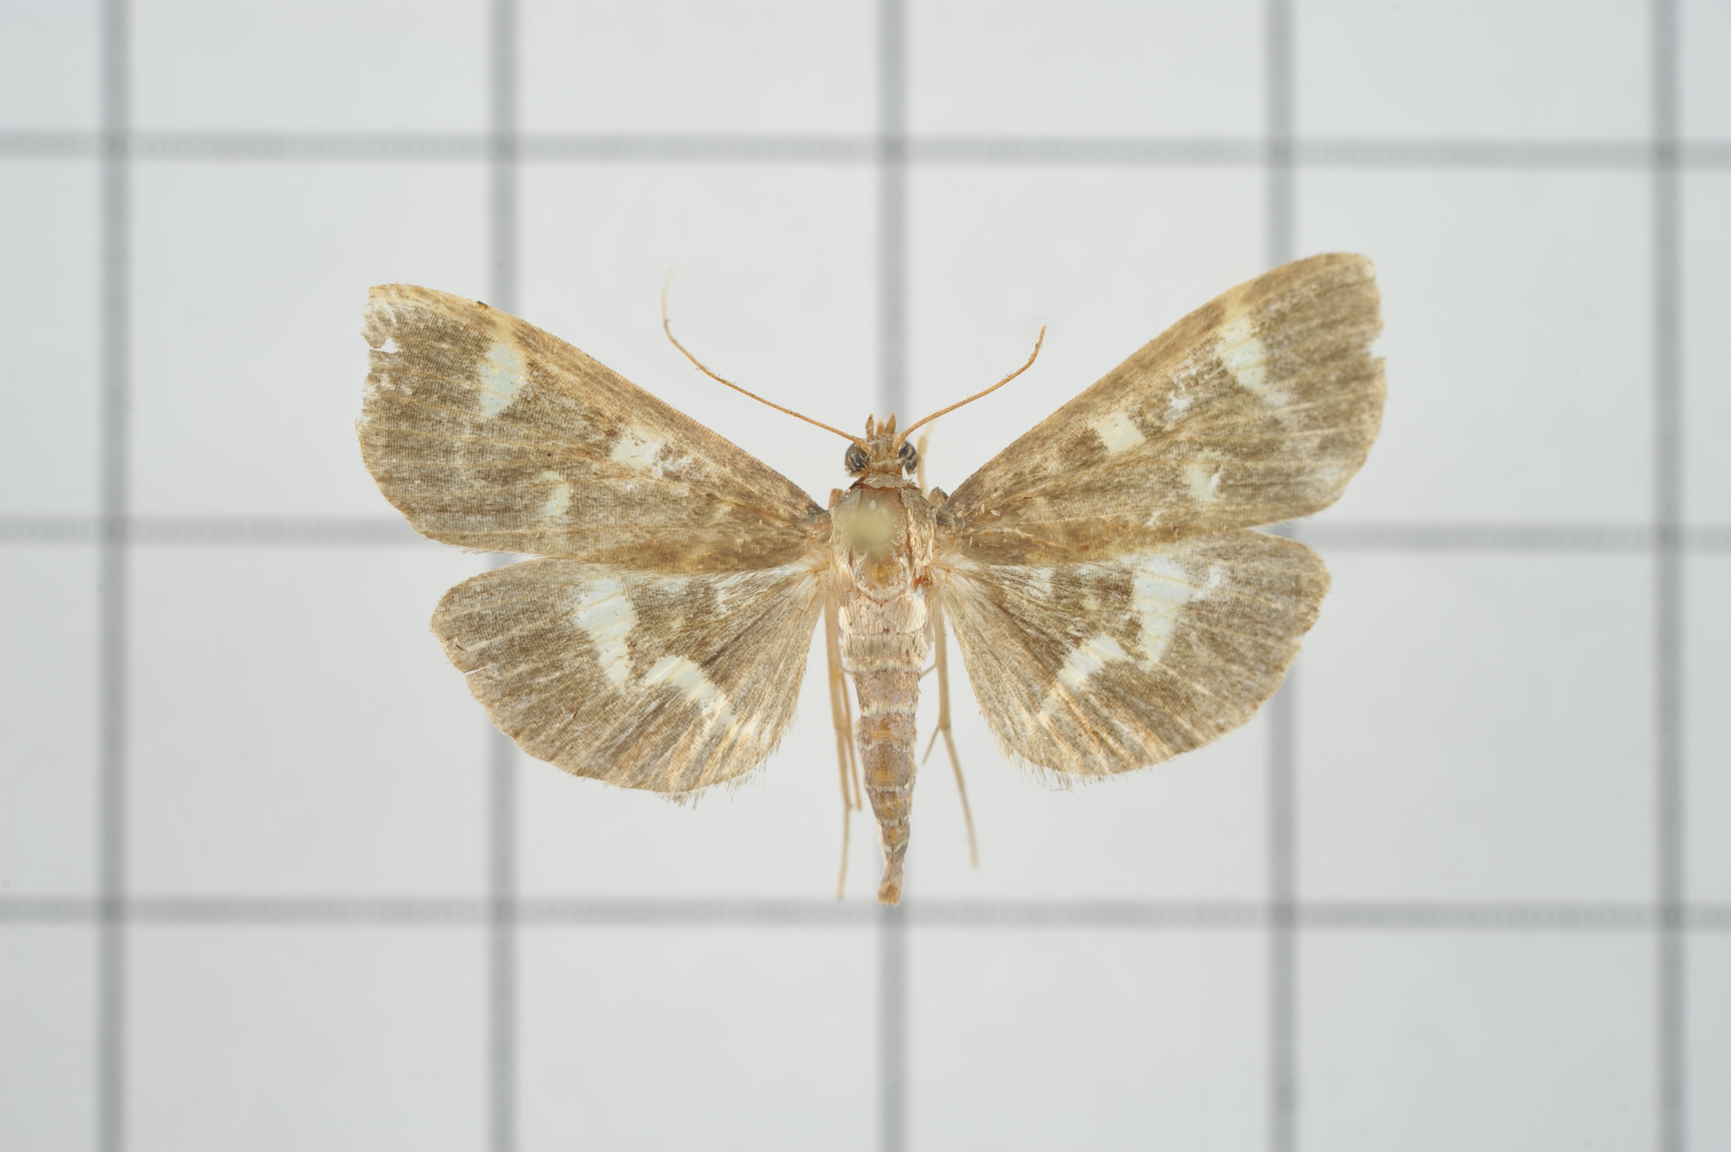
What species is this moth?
Herpetogramma luctuosalis
